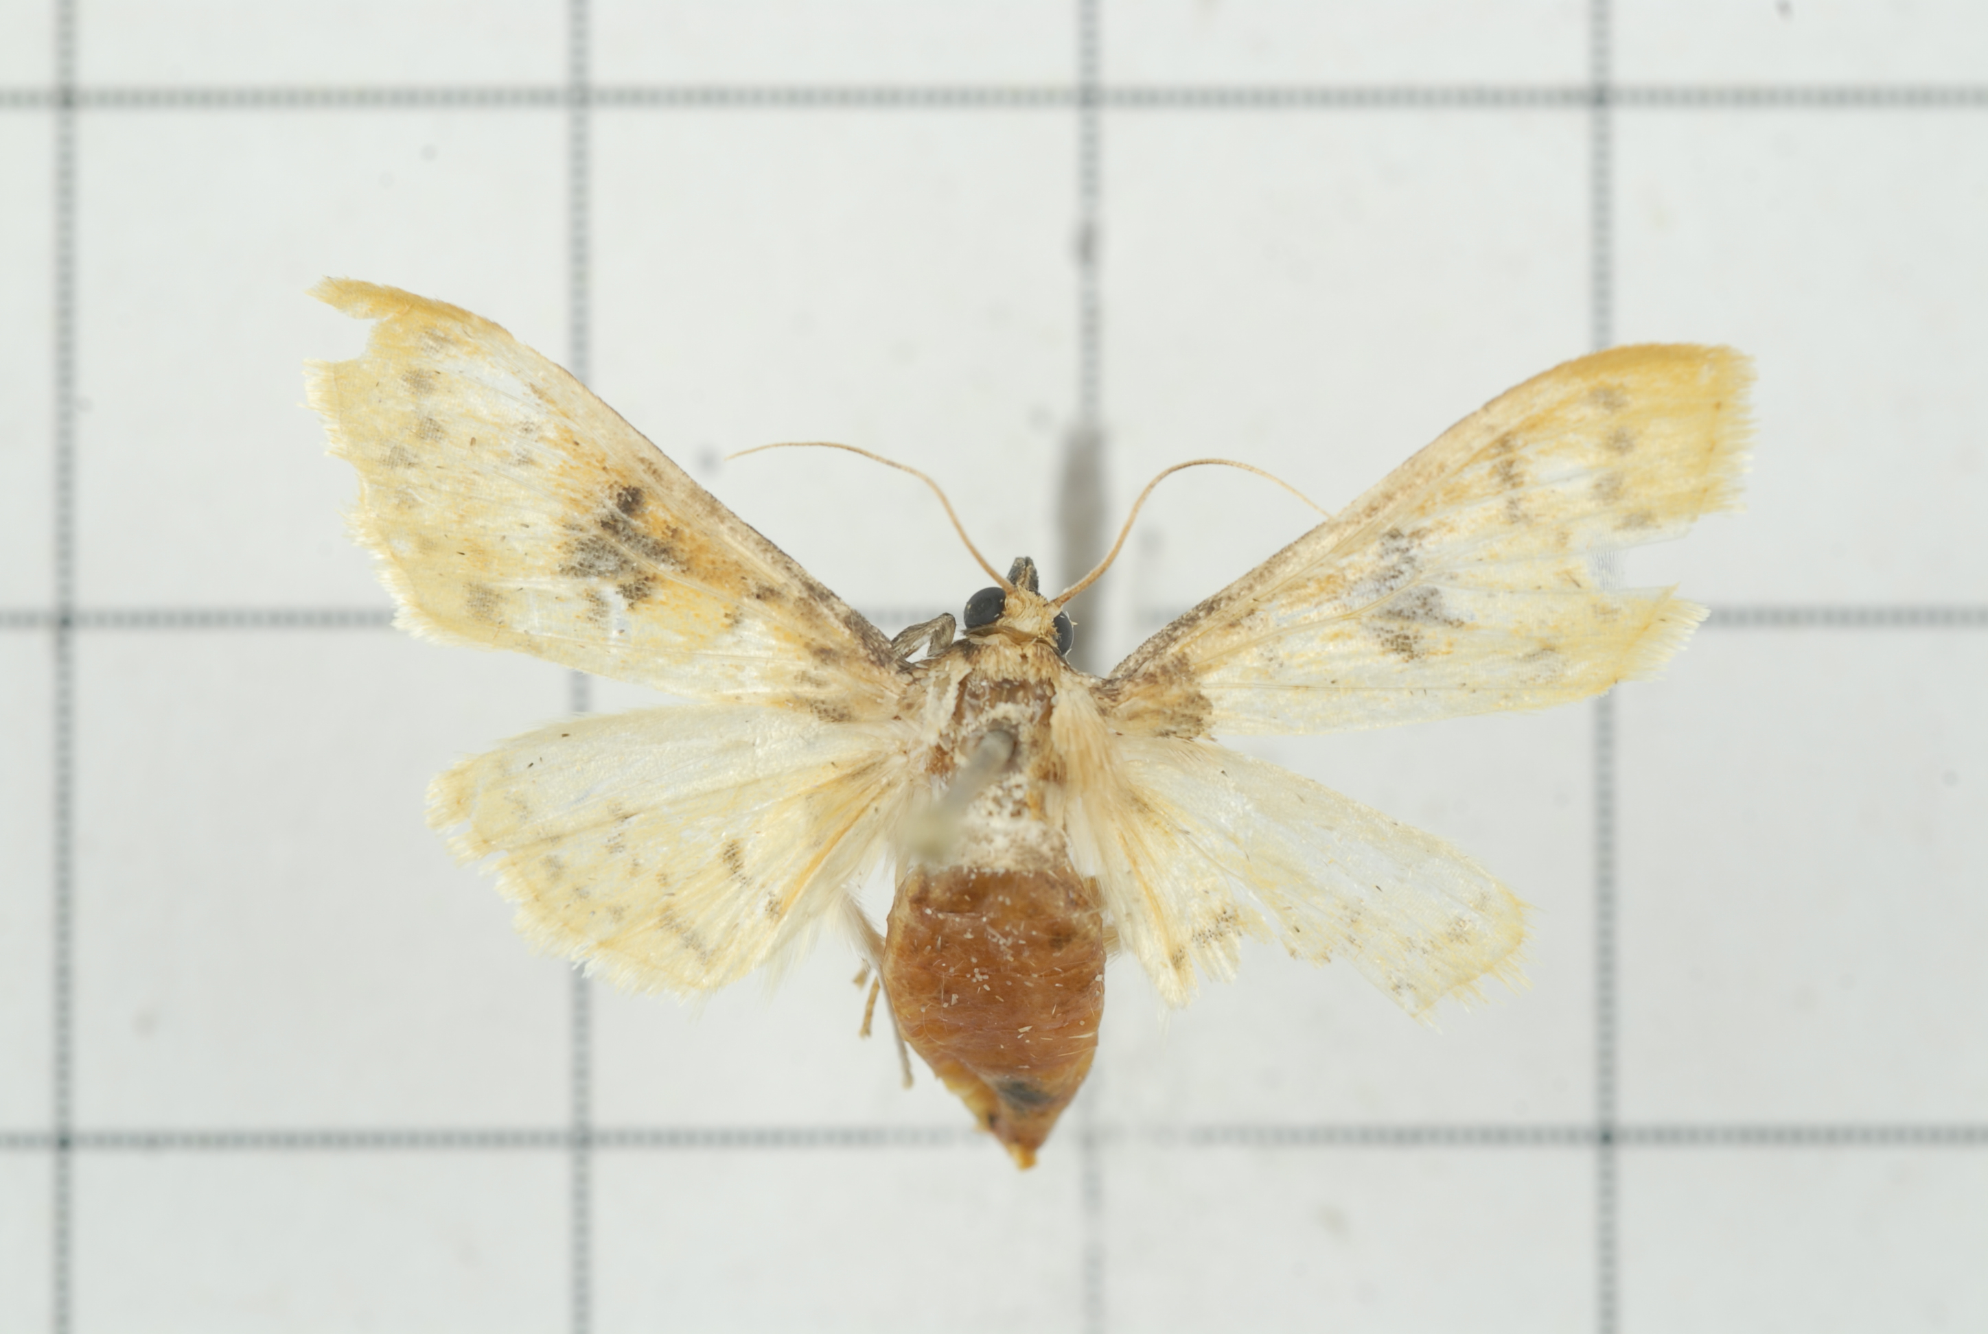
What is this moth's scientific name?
Polygrammodes sabelialis
